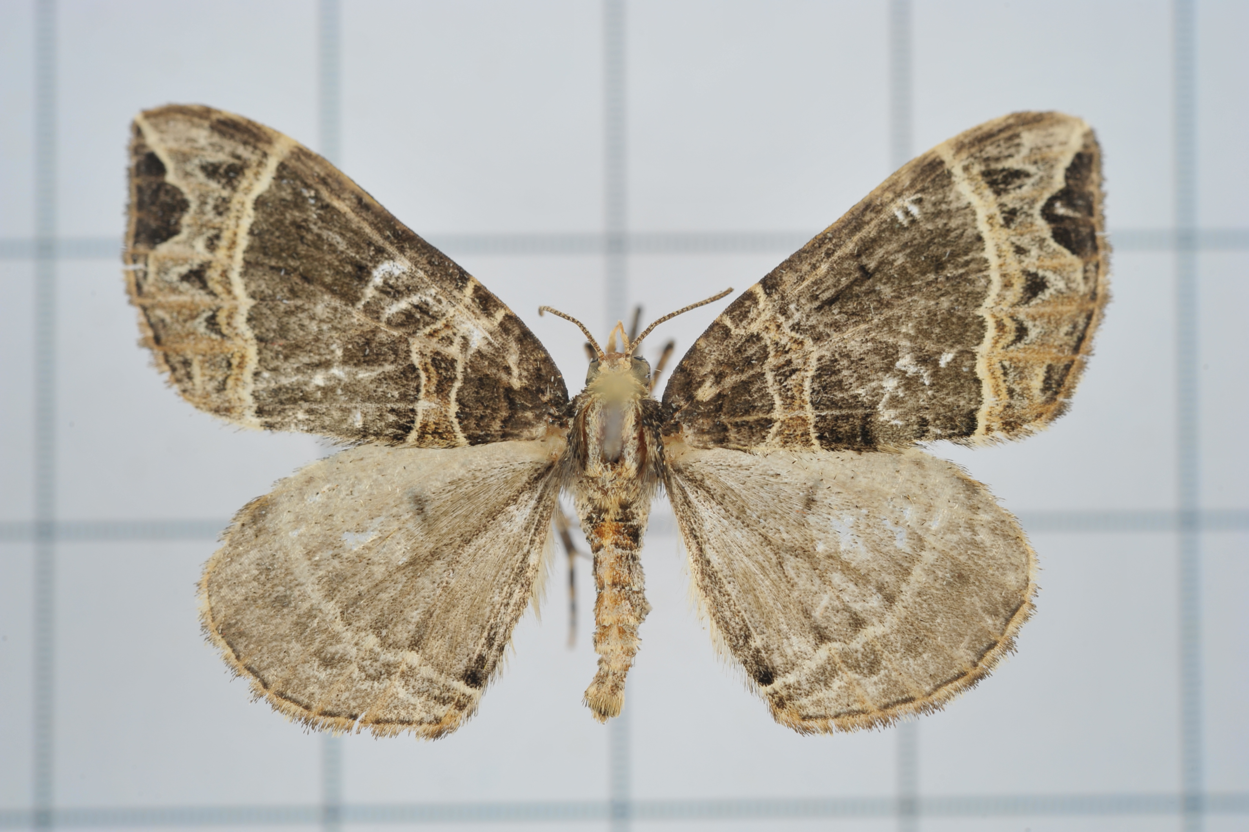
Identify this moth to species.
Ecliptopera umbrosaria stathera
